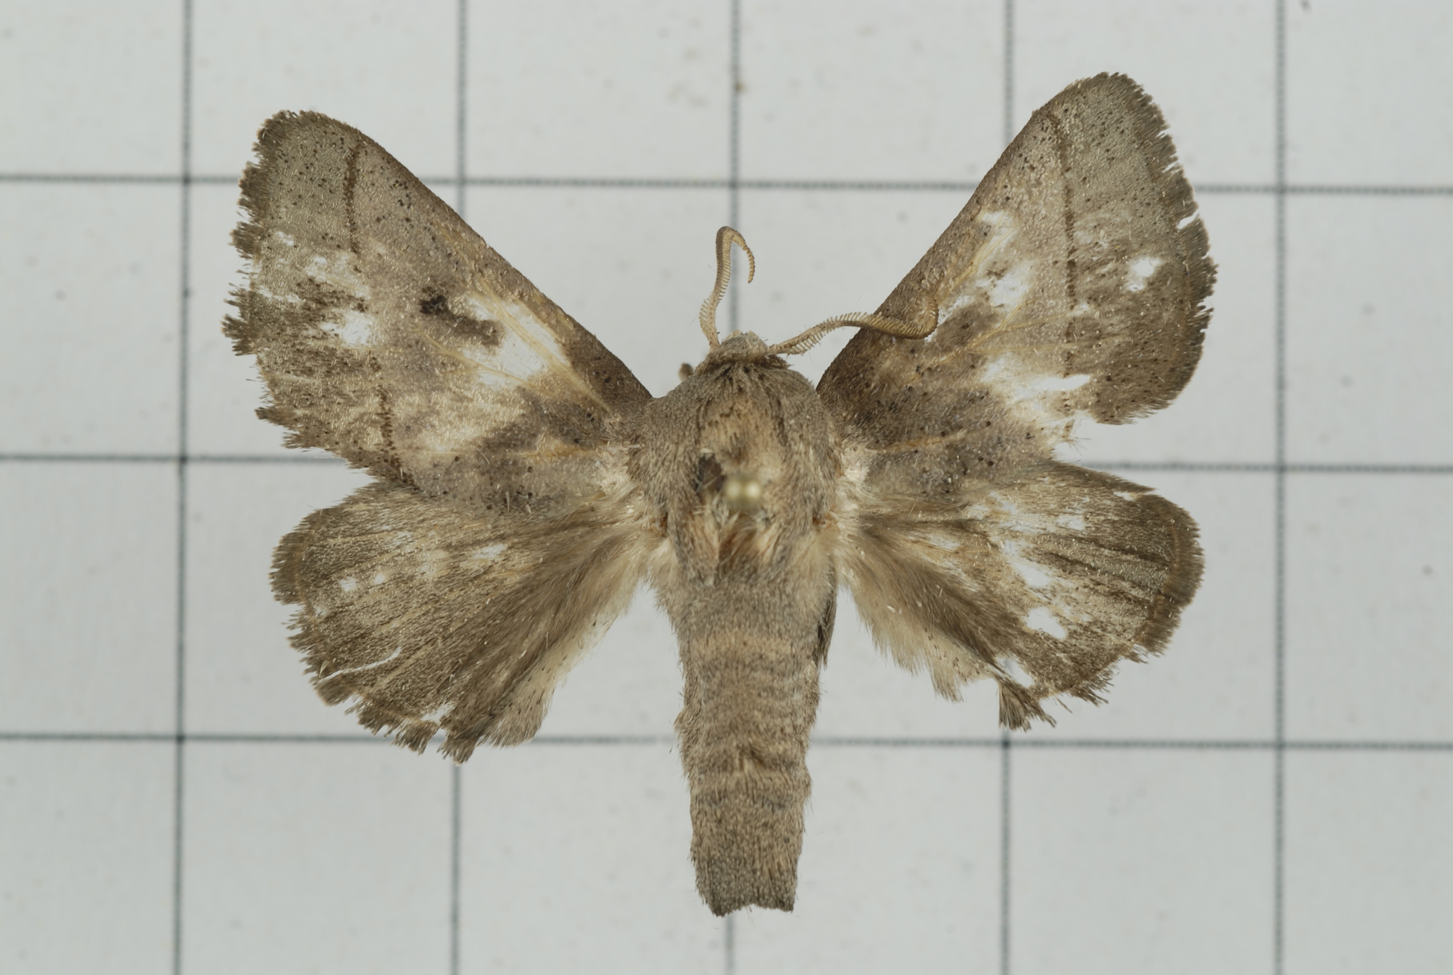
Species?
Thosea sinensis
